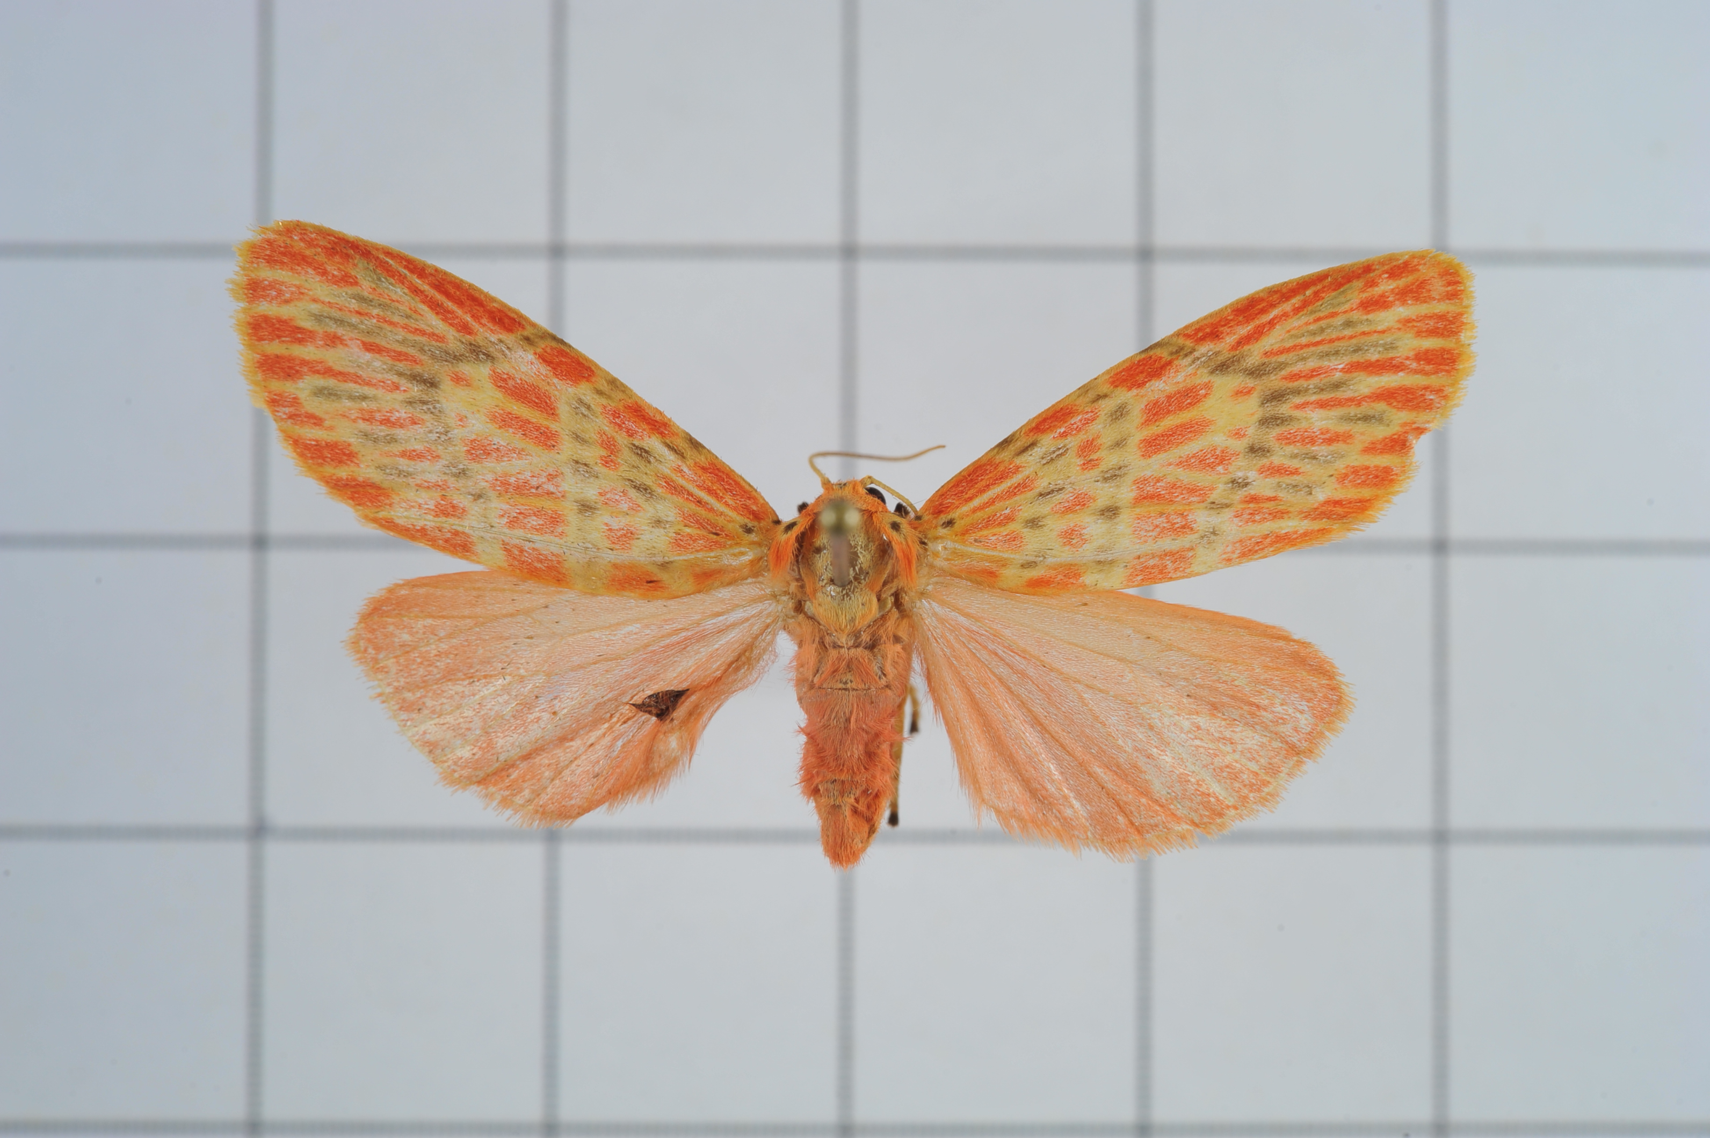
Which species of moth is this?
Barsine sauteri
